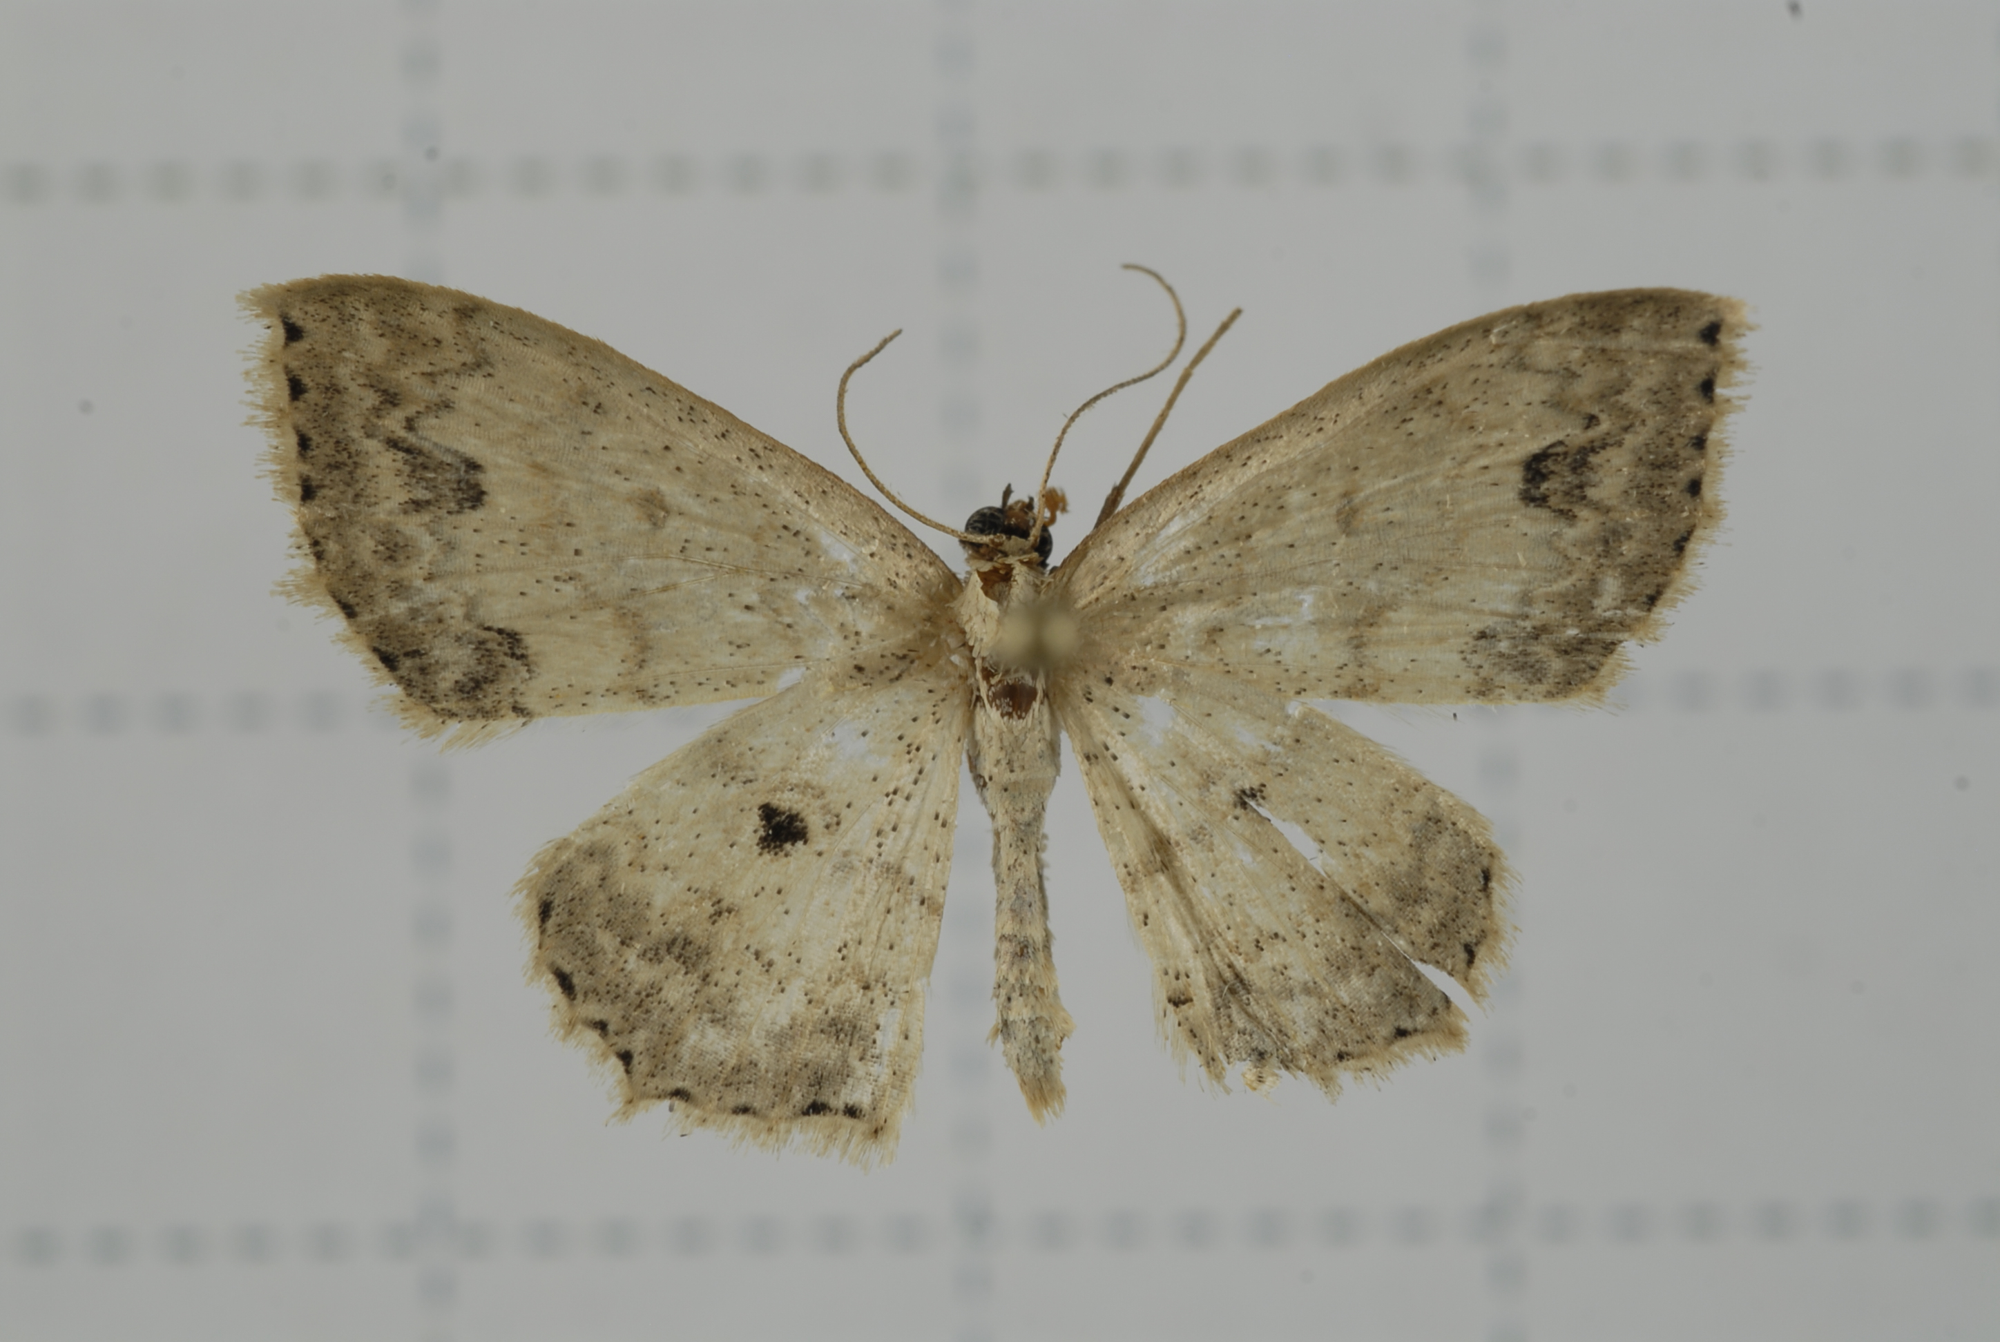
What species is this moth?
Scopula punctatissima
